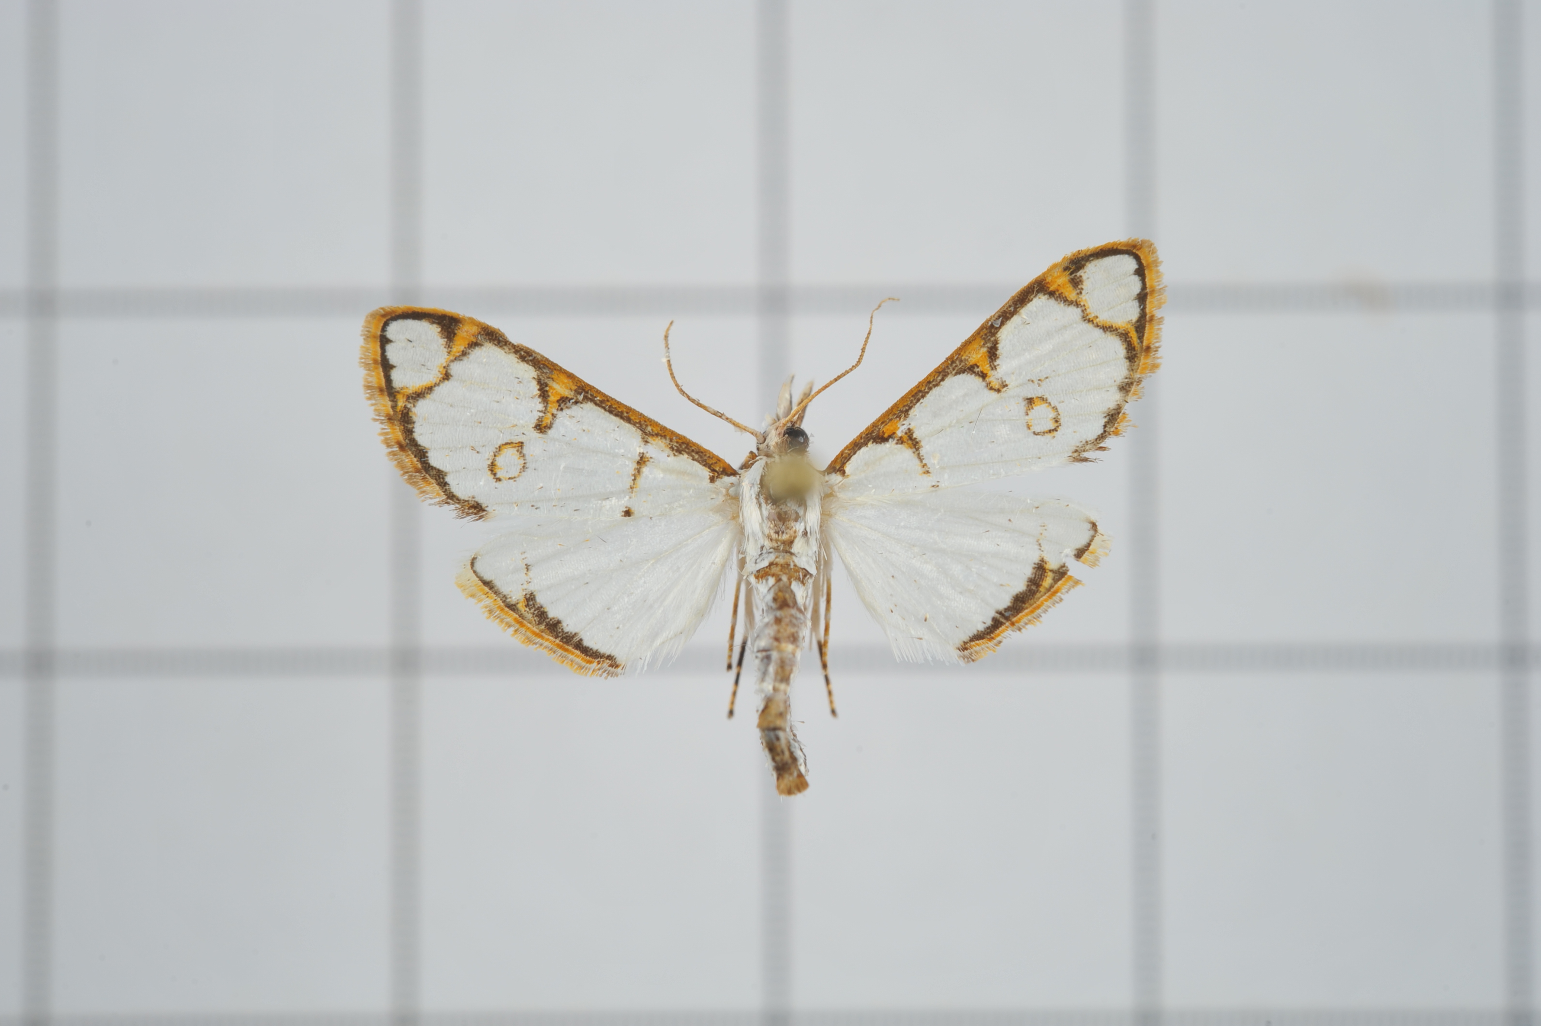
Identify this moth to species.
Cirrhochrista brizoalis
